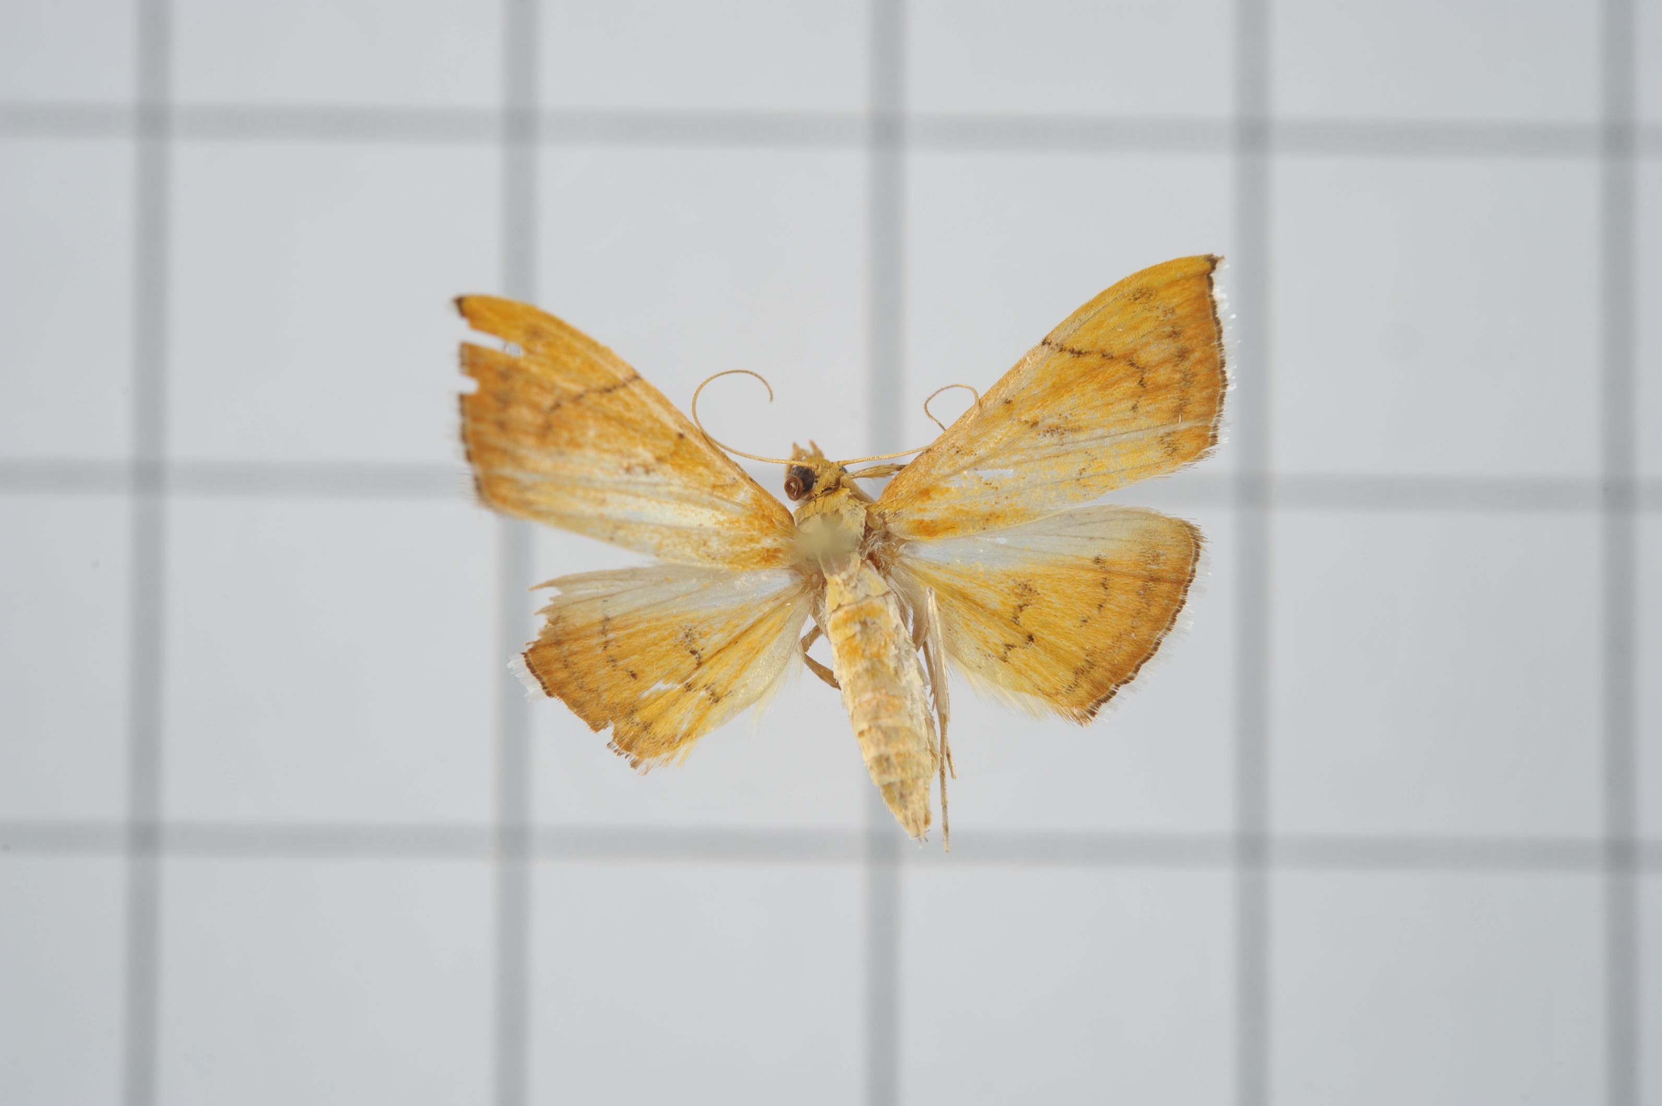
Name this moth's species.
Hyalobathra dialychna
